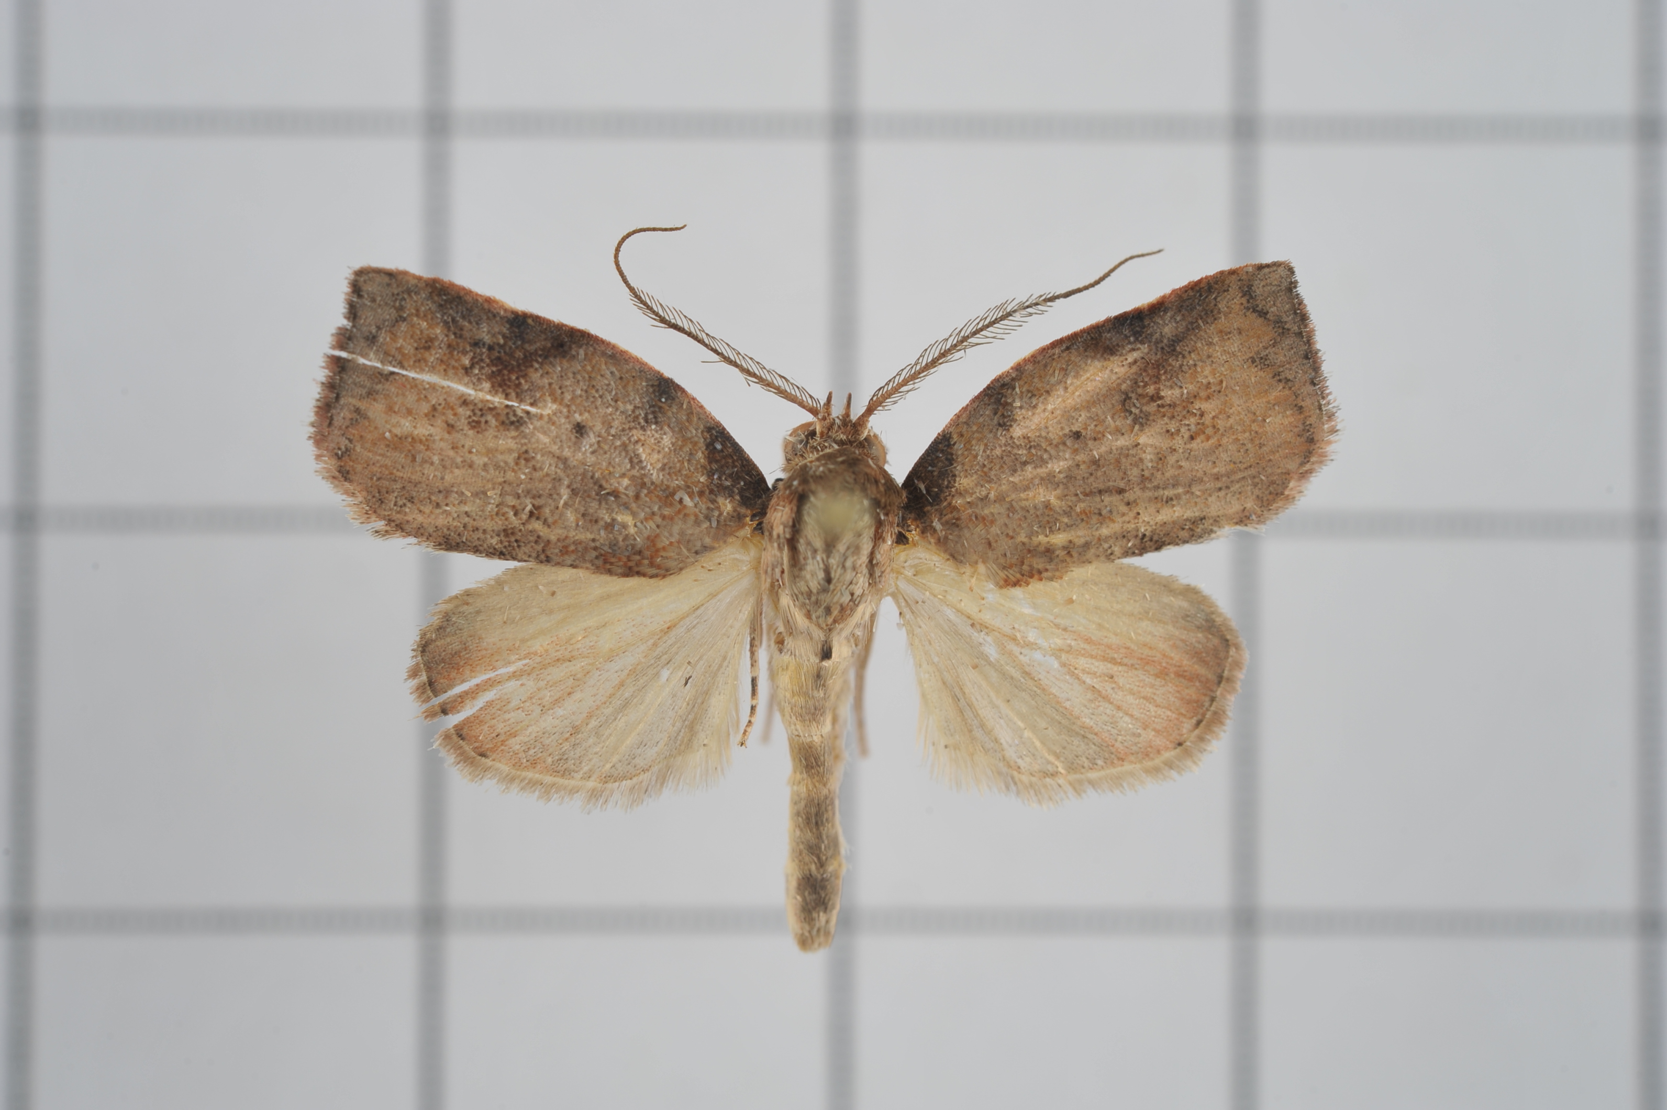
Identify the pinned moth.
Beara tortriciformis
